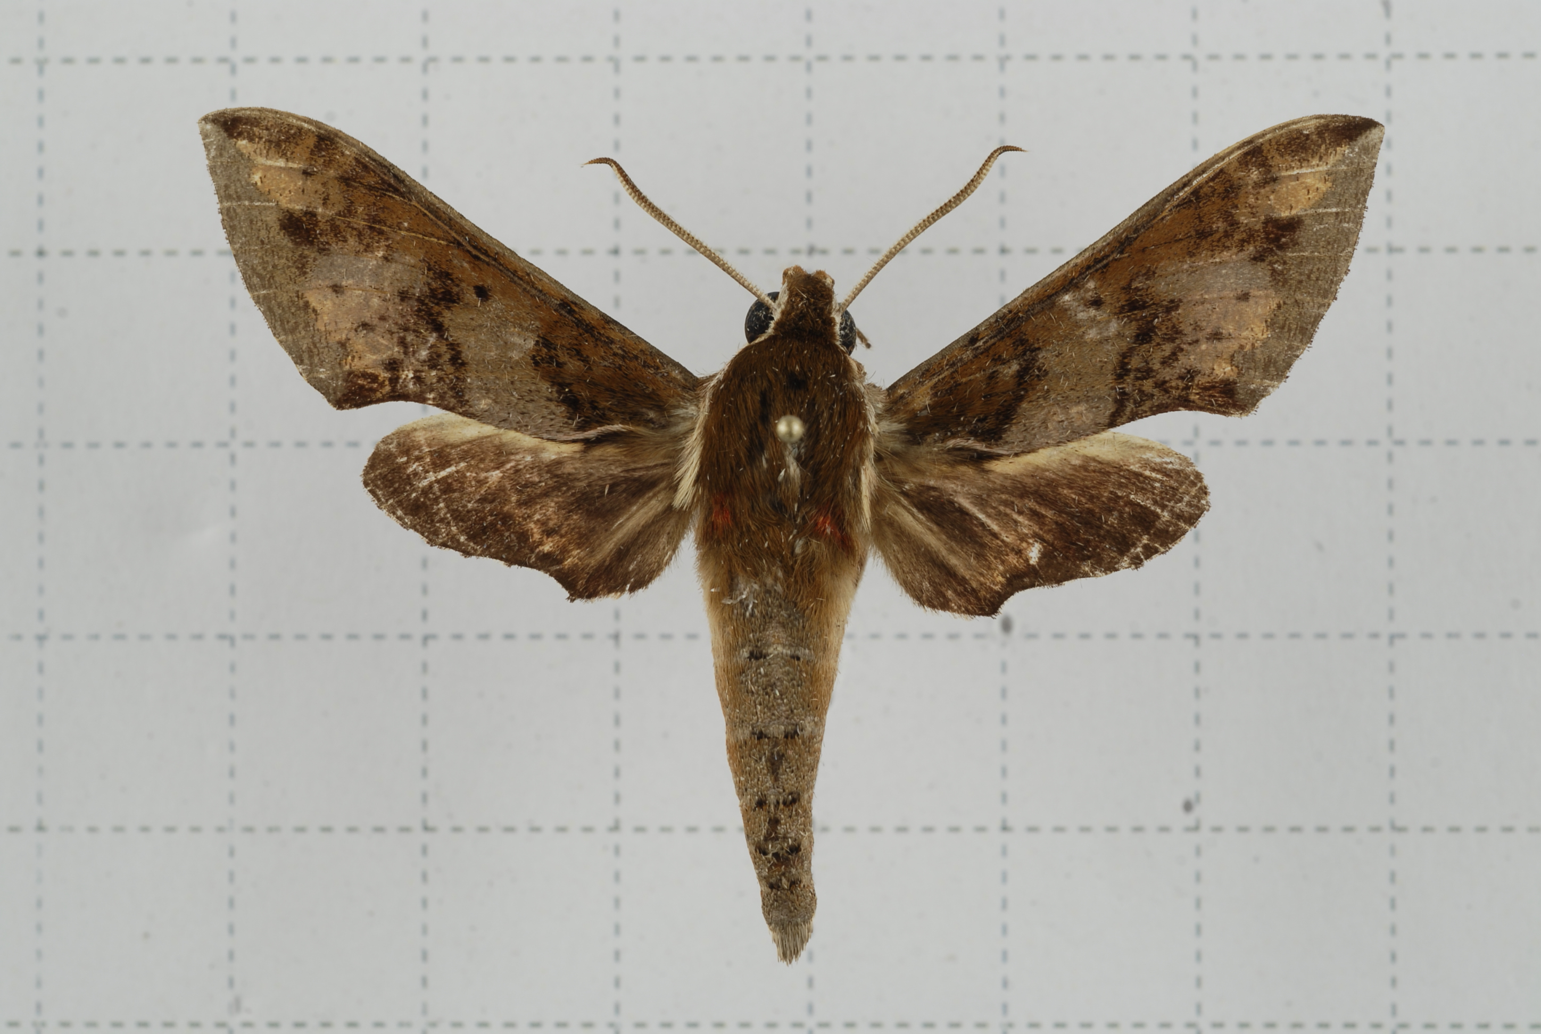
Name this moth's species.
Rhagastis binoculata
